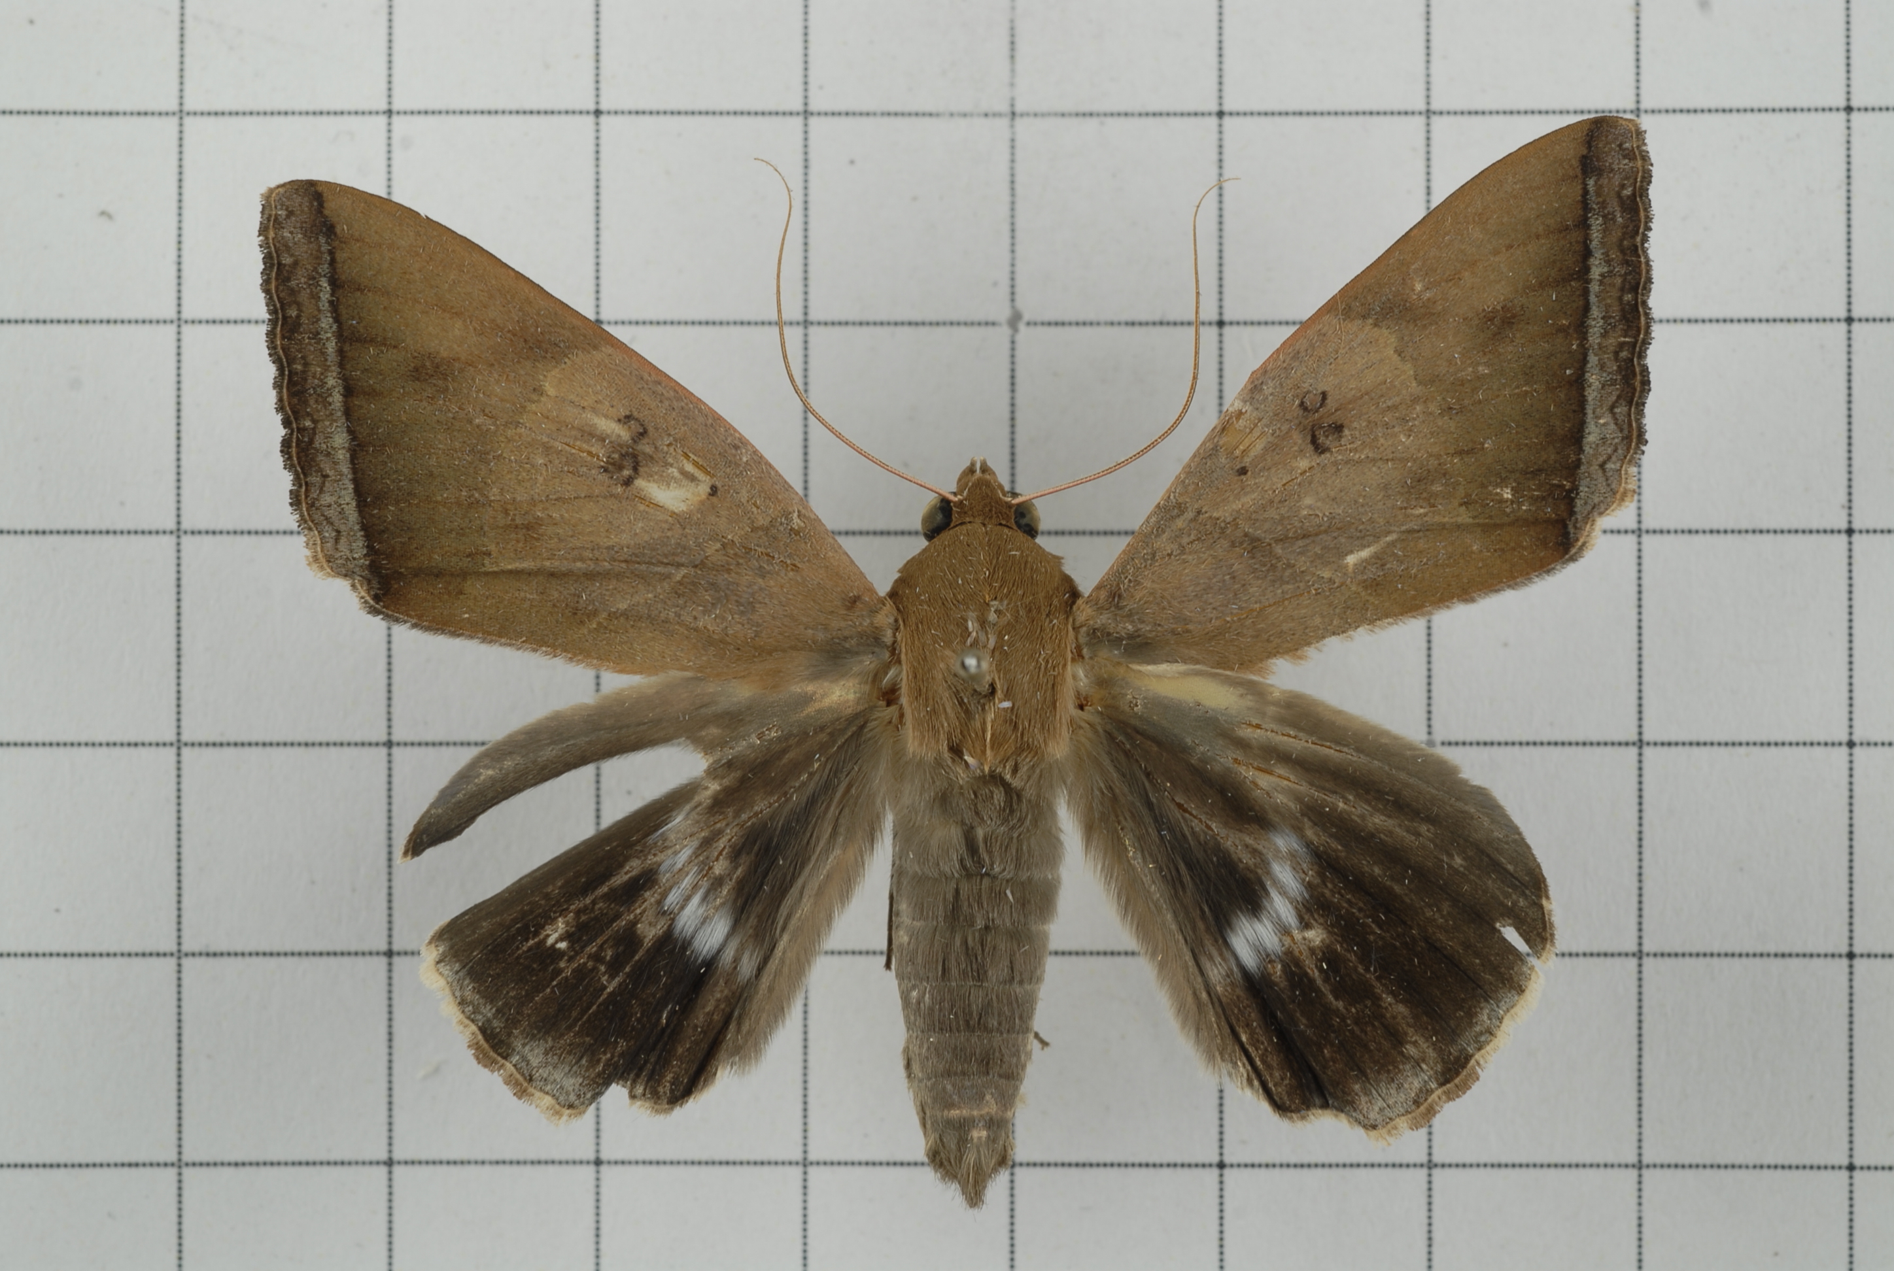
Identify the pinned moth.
Artena dotata
